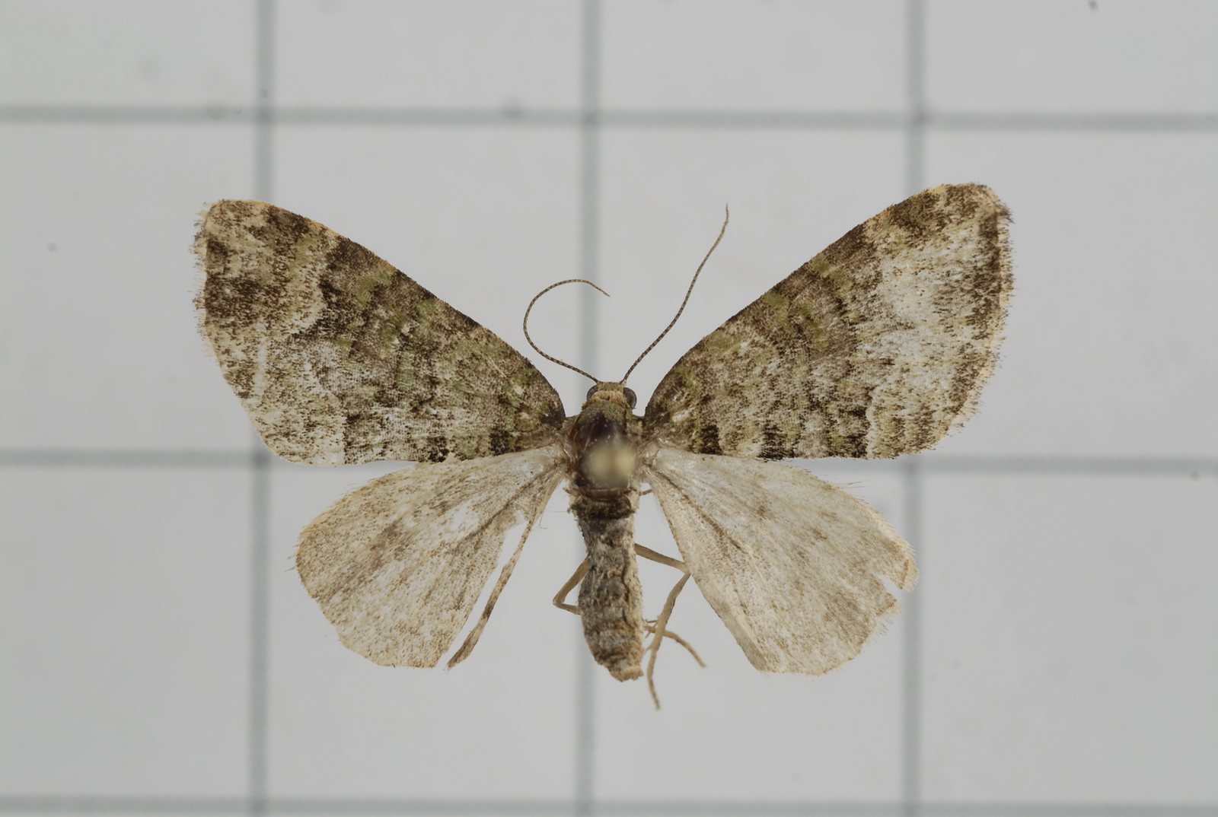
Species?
Apithecia viridata wilemani
